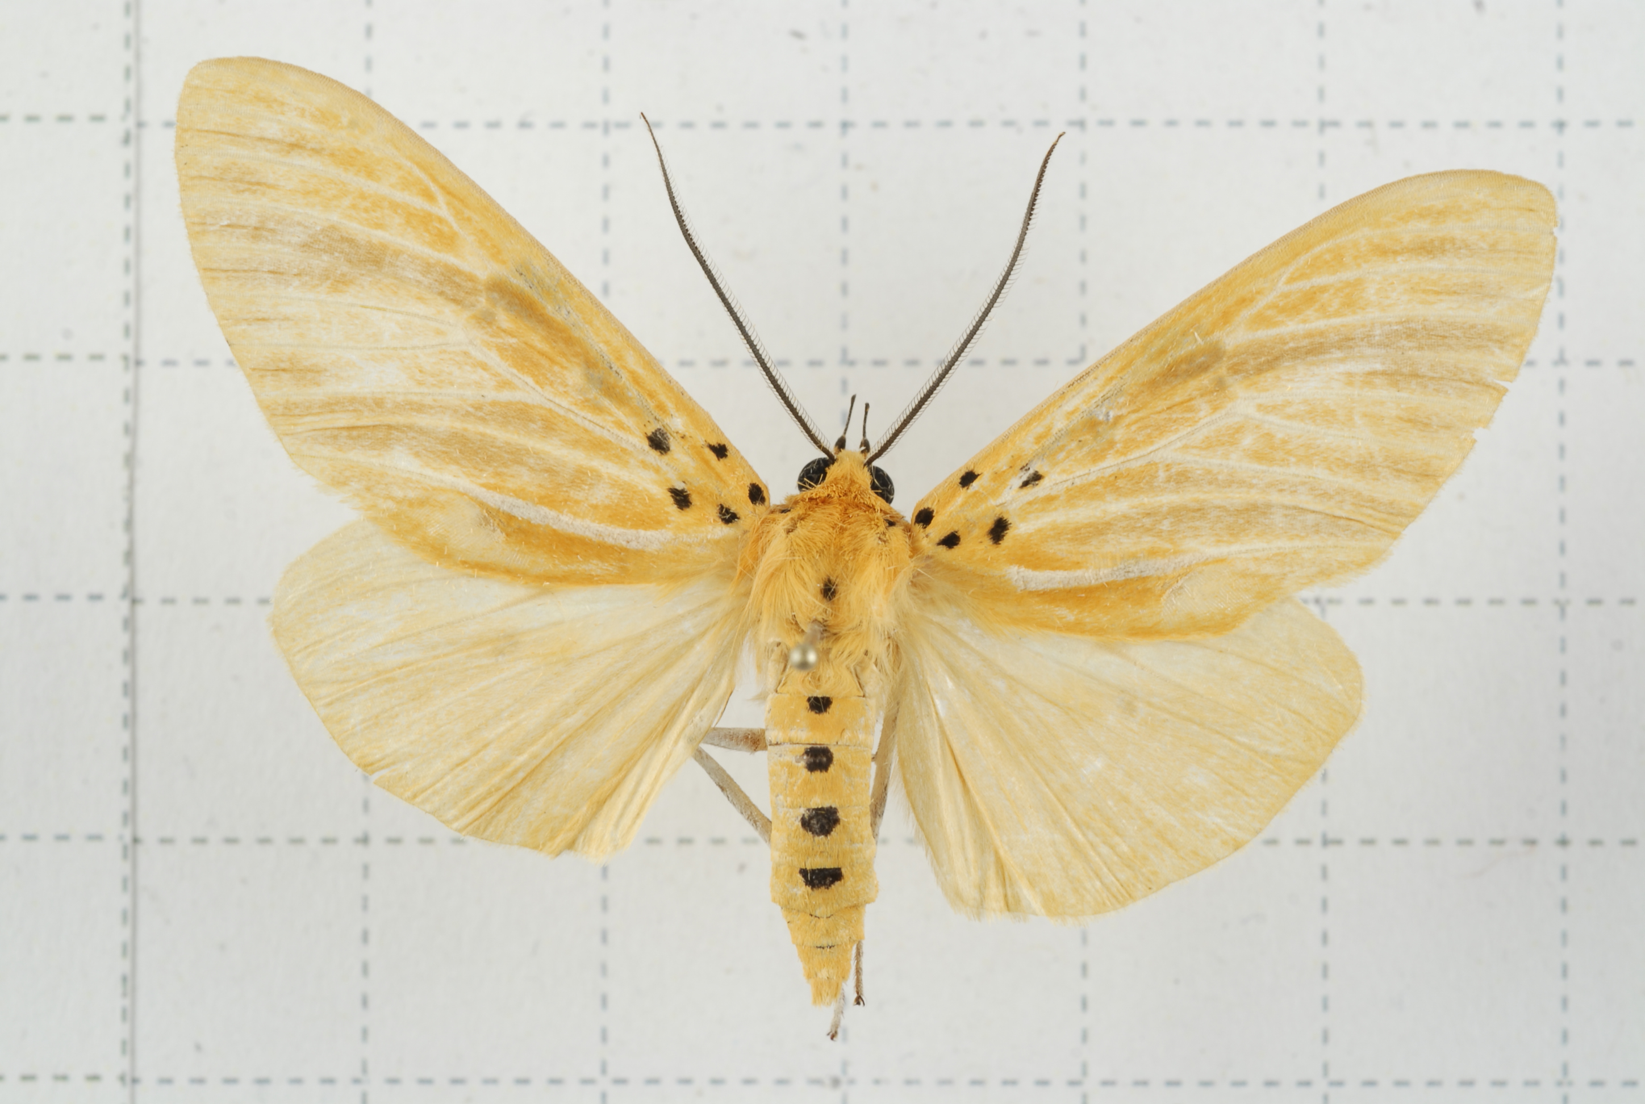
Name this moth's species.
Asota egens confinis
